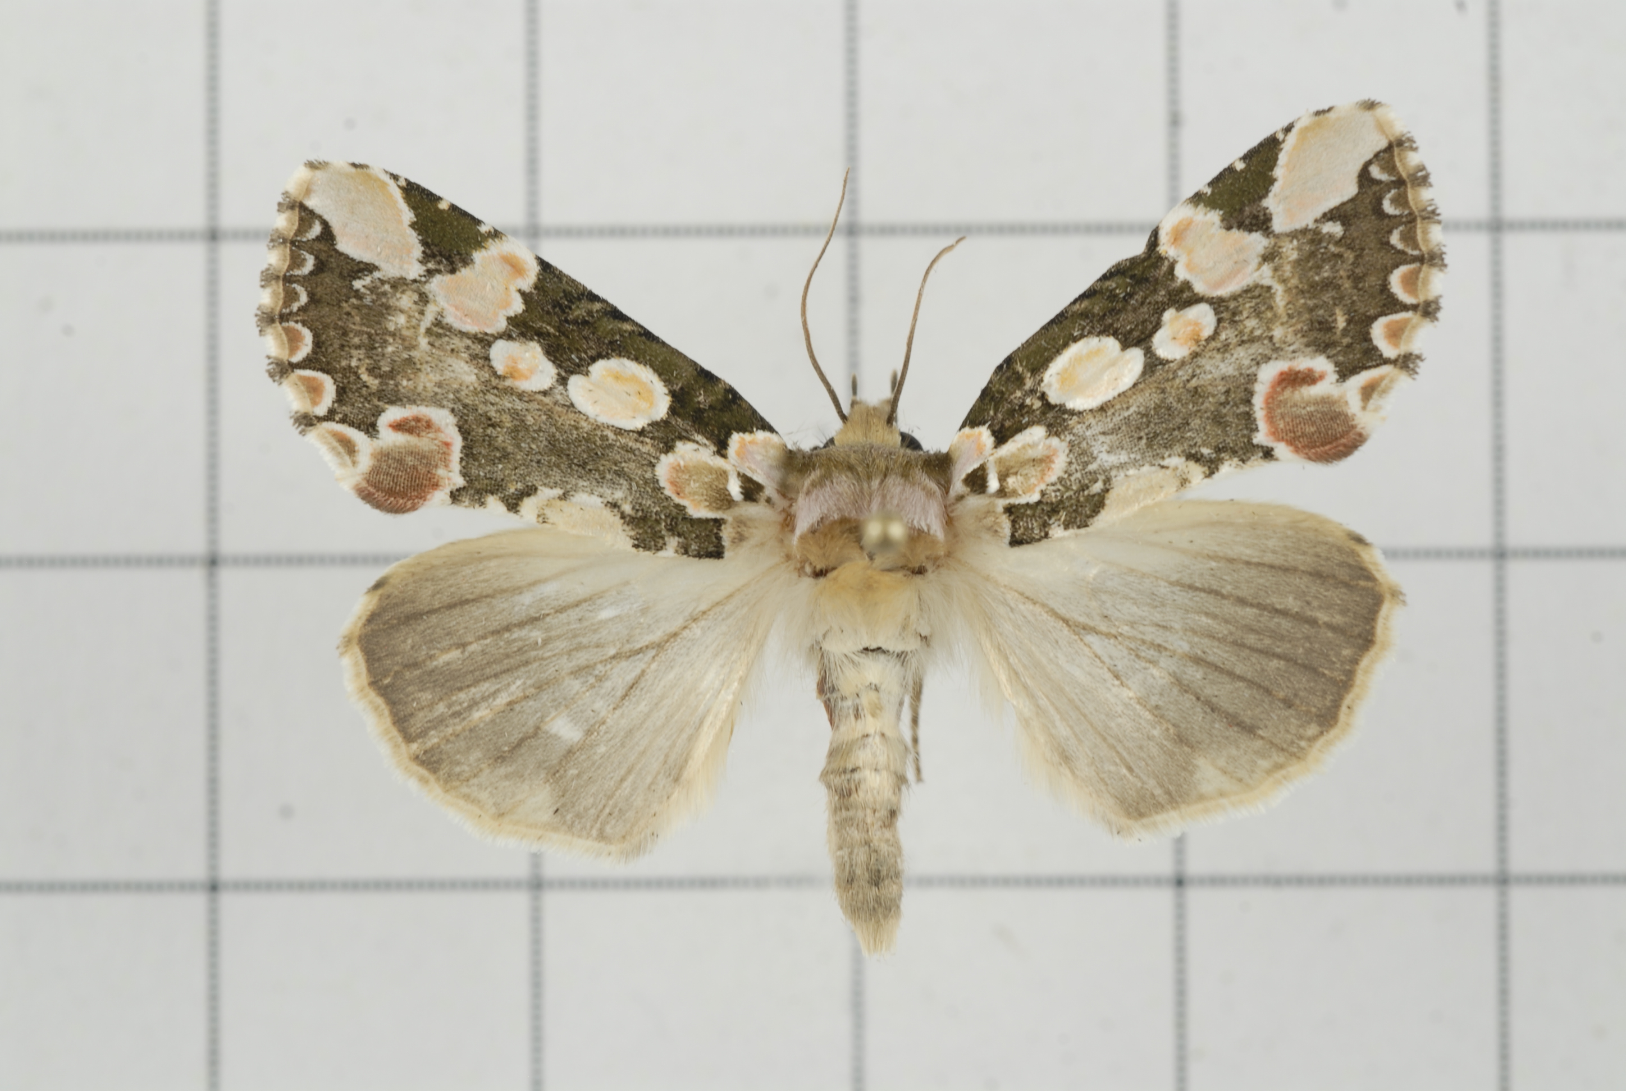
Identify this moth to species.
Horithyatira decorata takamukui
